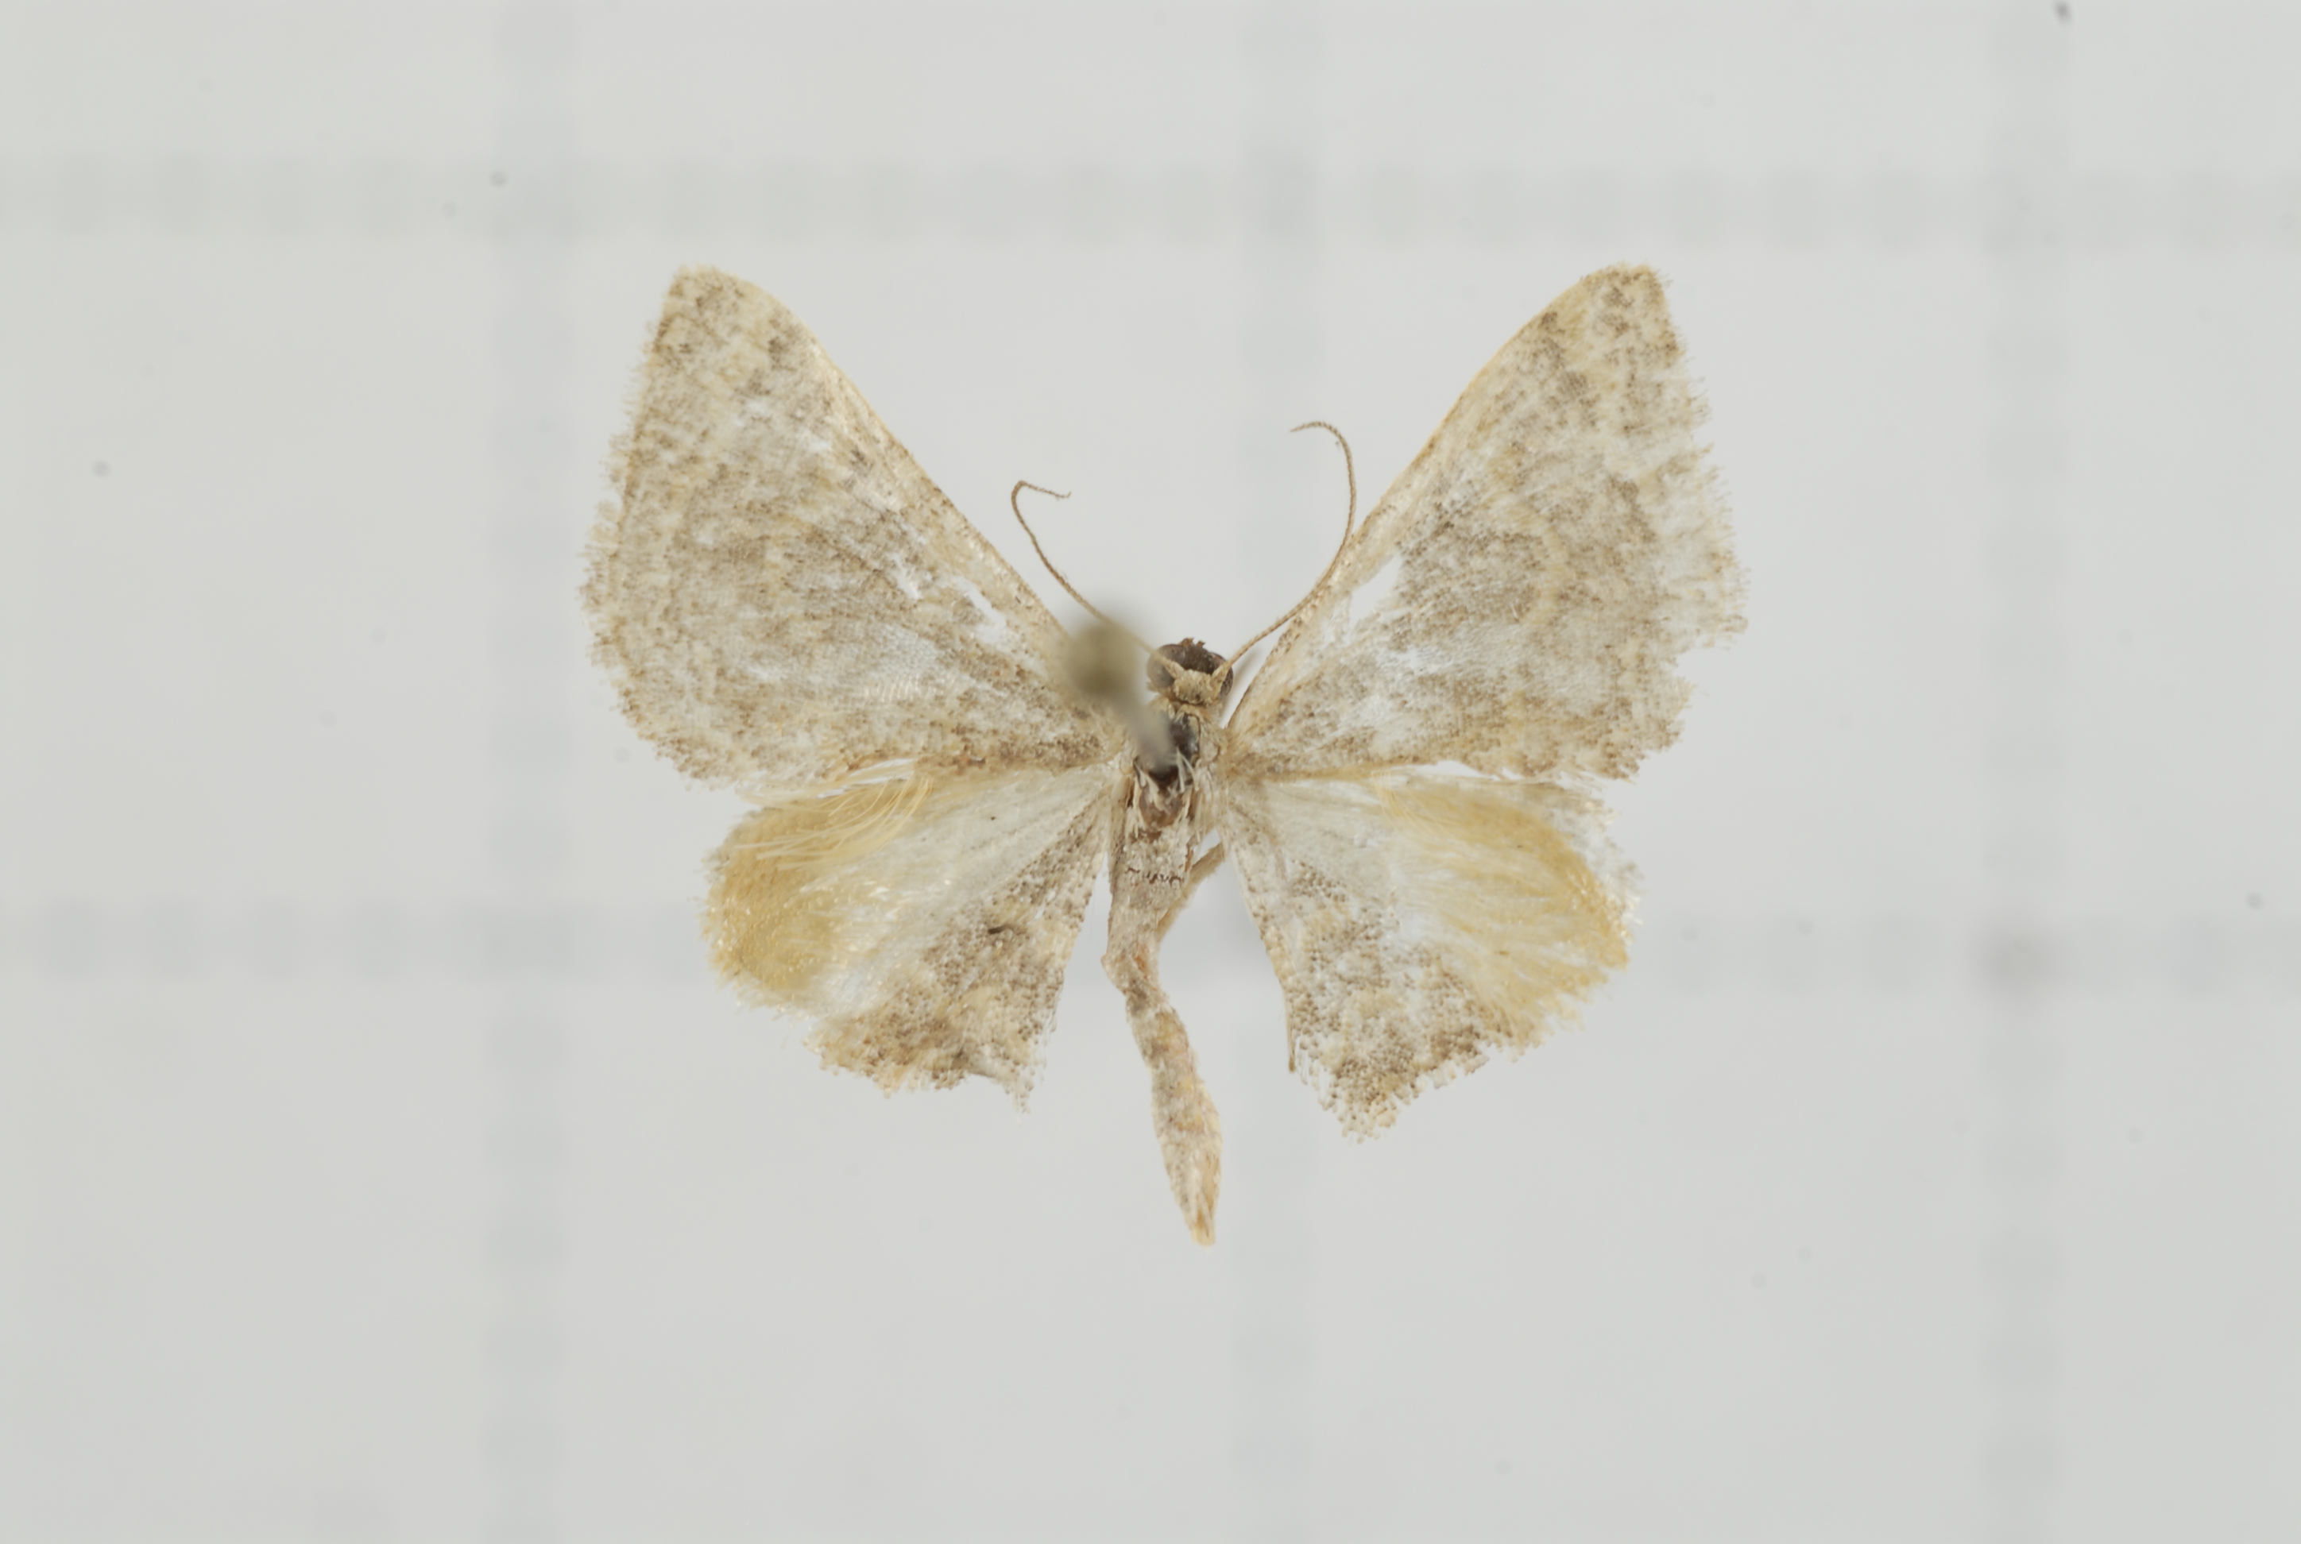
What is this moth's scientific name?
Lophophleps purpurea
